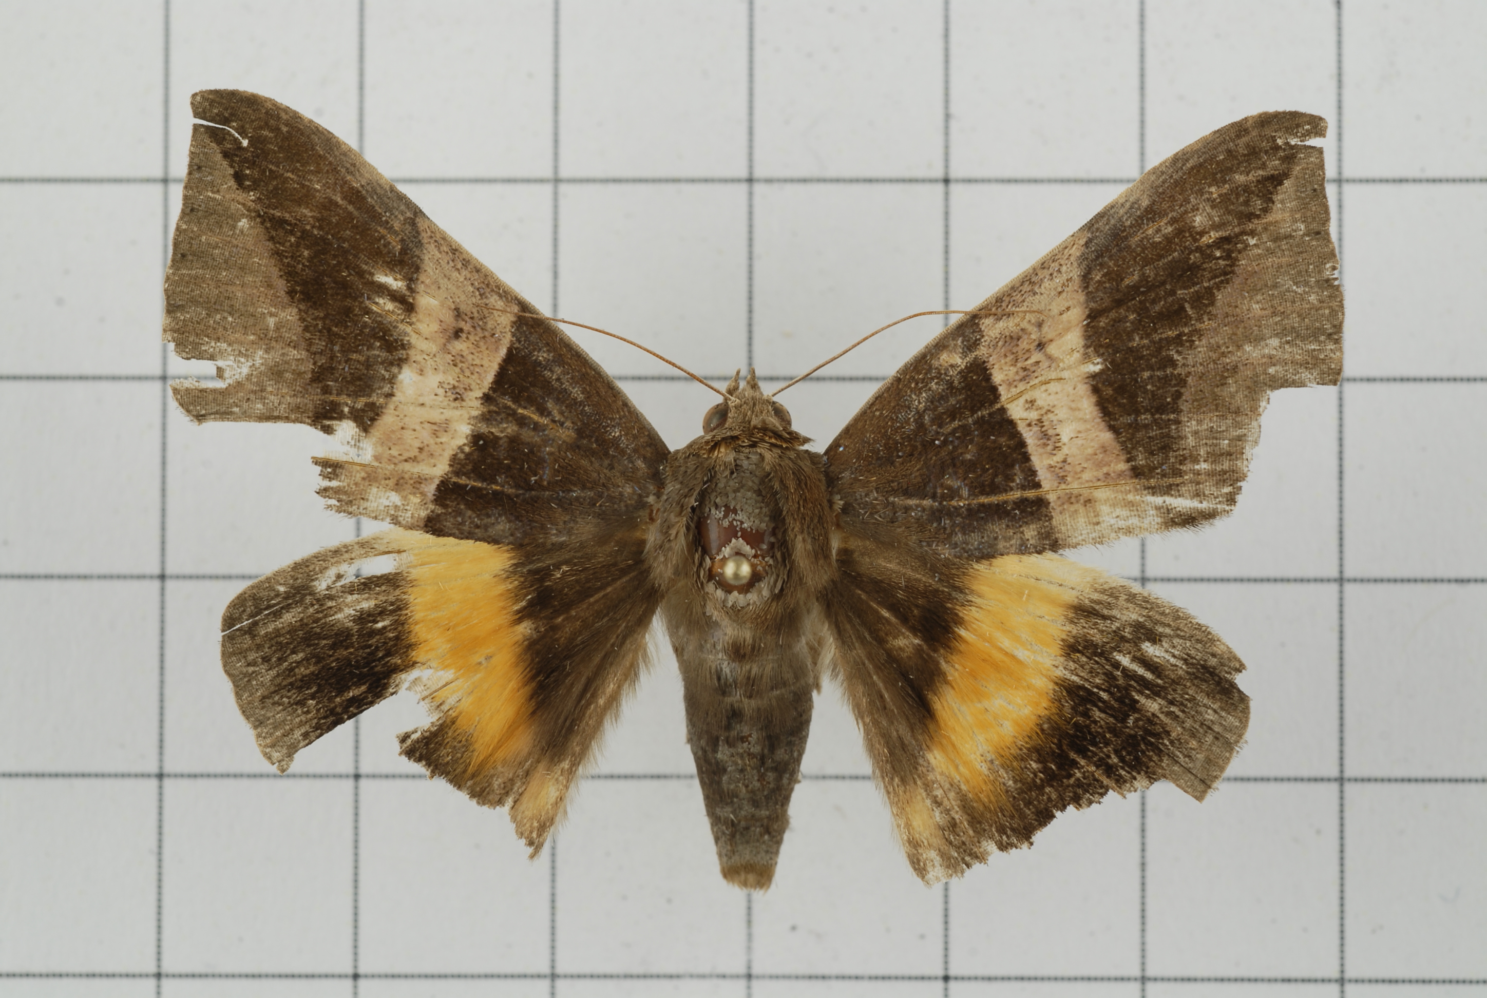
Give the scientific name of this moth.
Bastilla fulvotaenia
